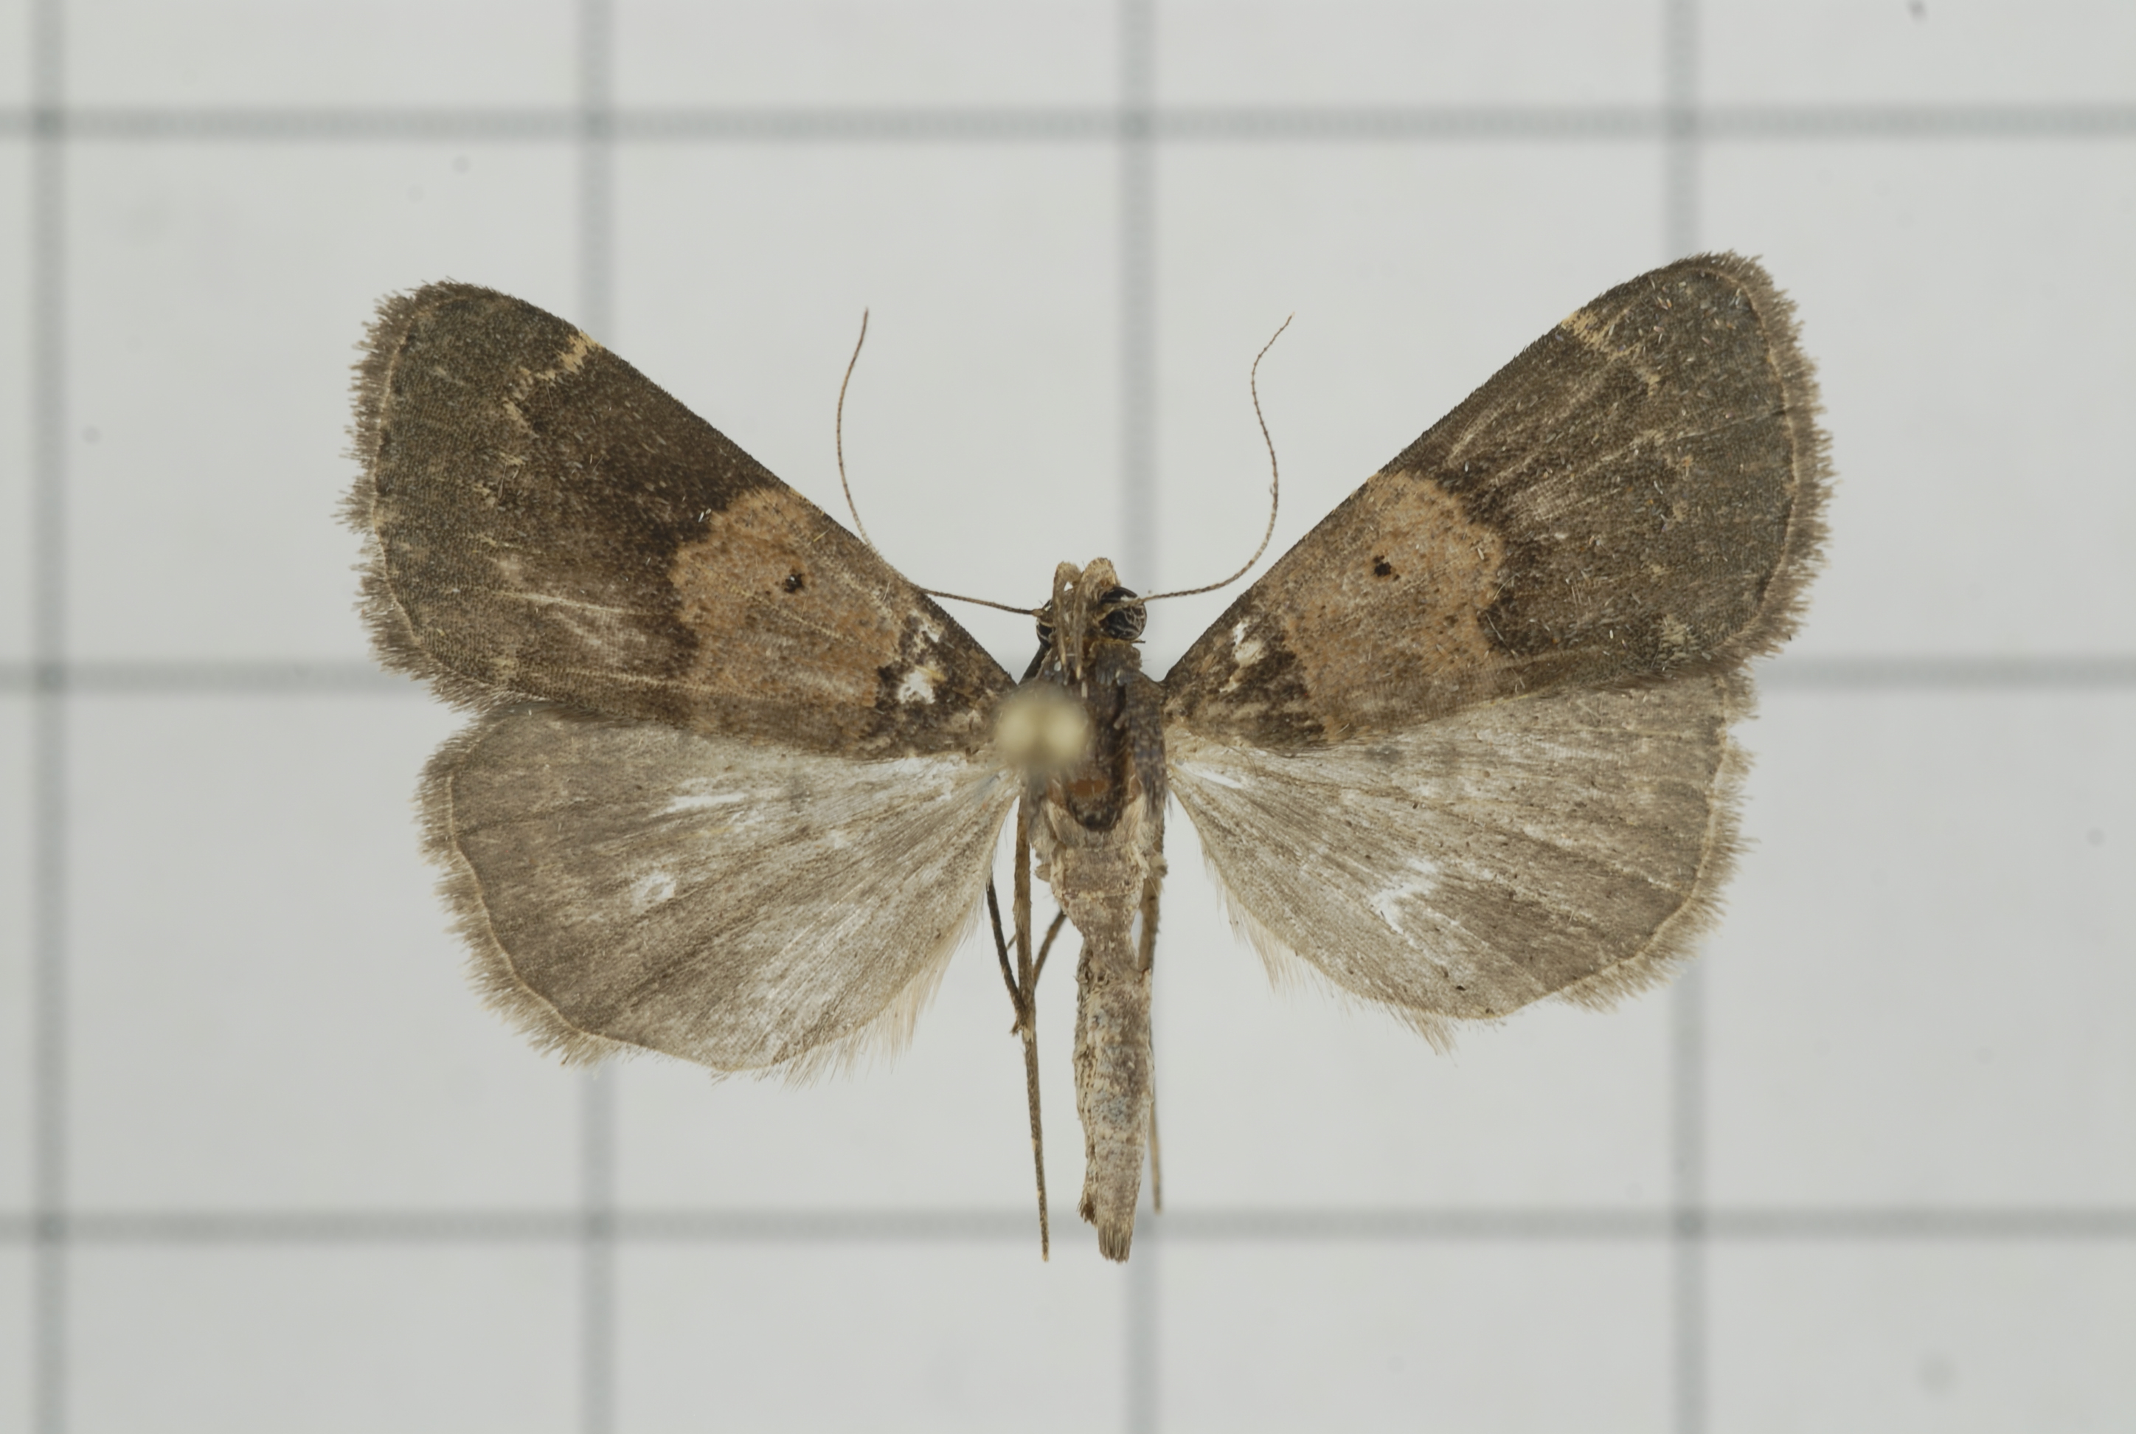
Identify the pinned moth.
Hydrillodes nilgirialis
